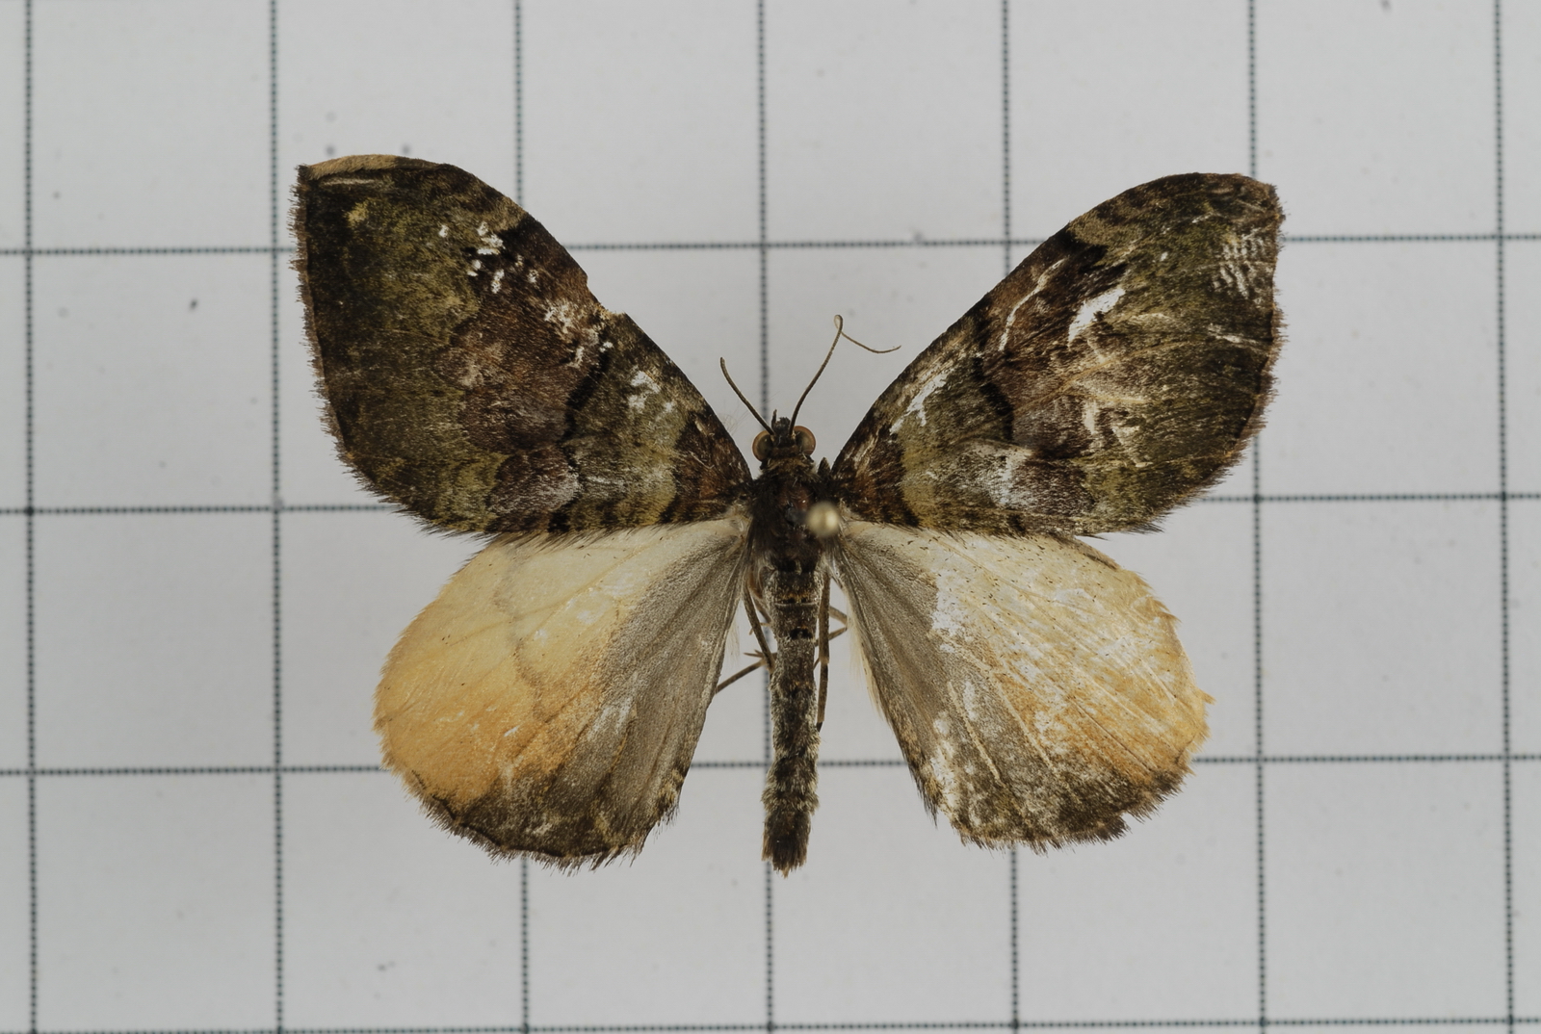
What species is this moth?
Photoscotosia insularis
